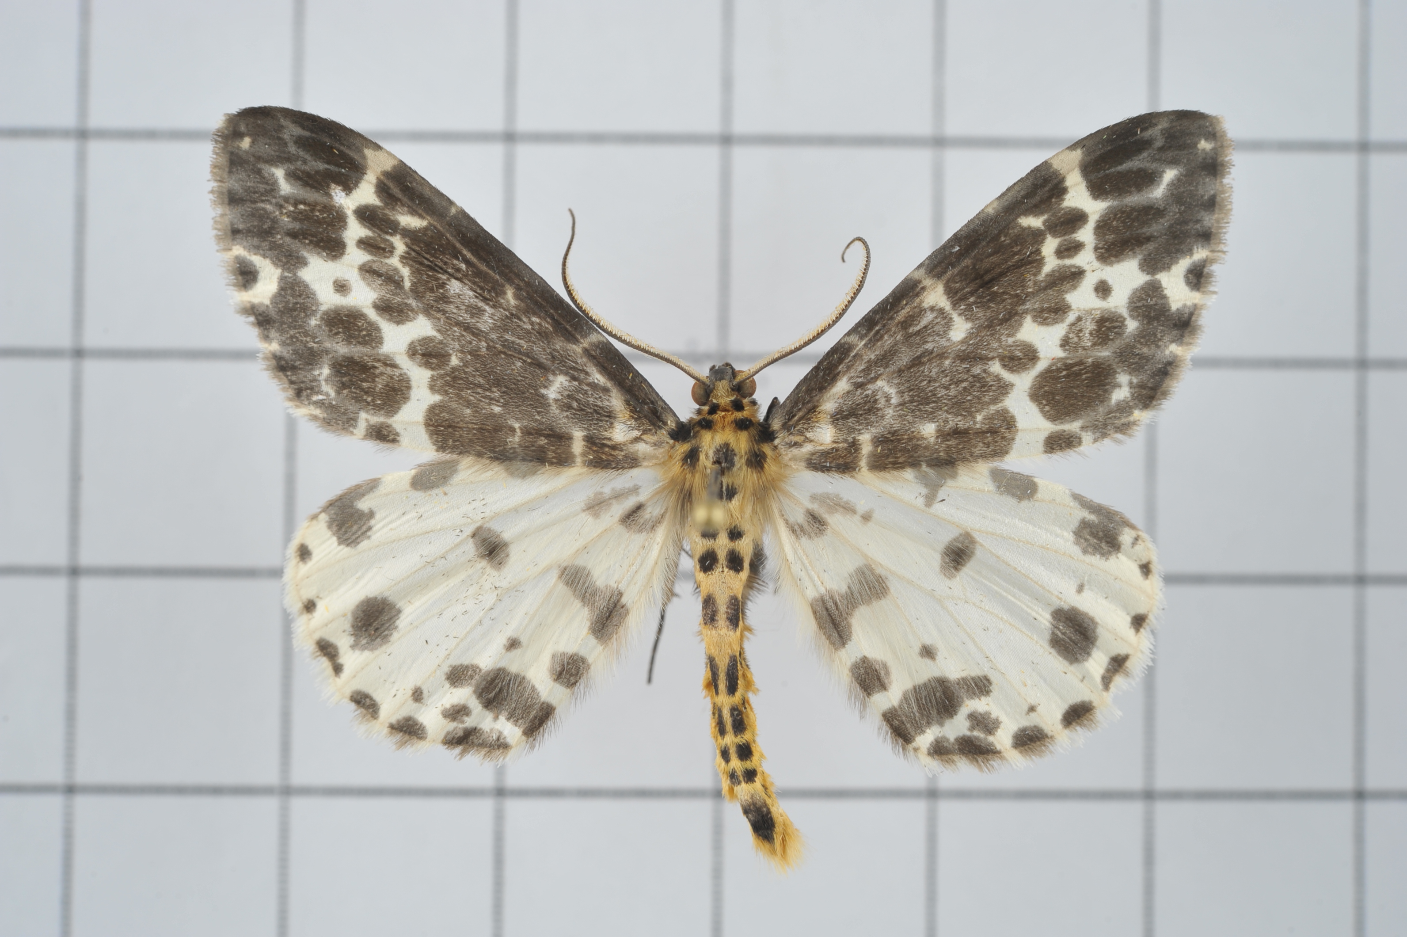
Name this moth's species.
Dilophodes elegans khasiana
